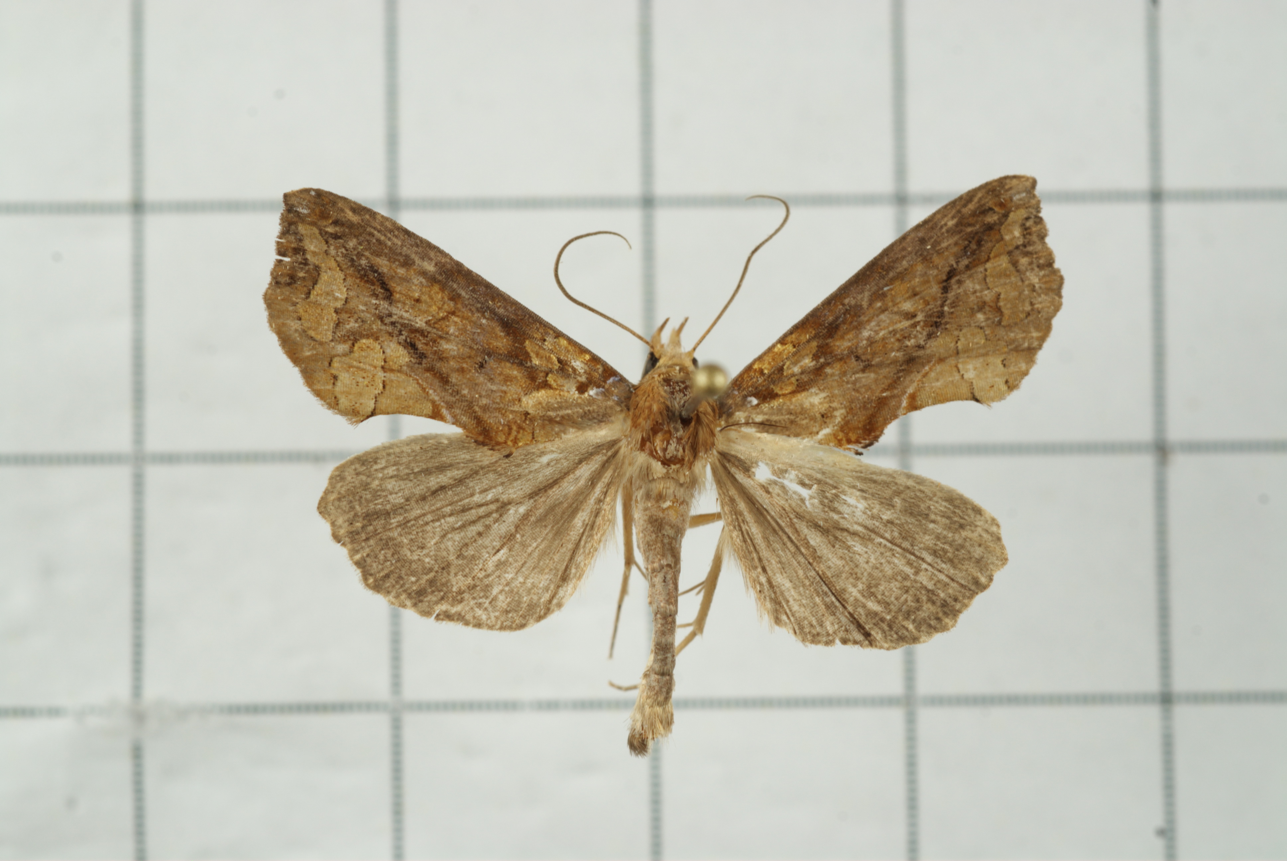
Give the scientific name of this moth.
Plusiodonta coelonota
